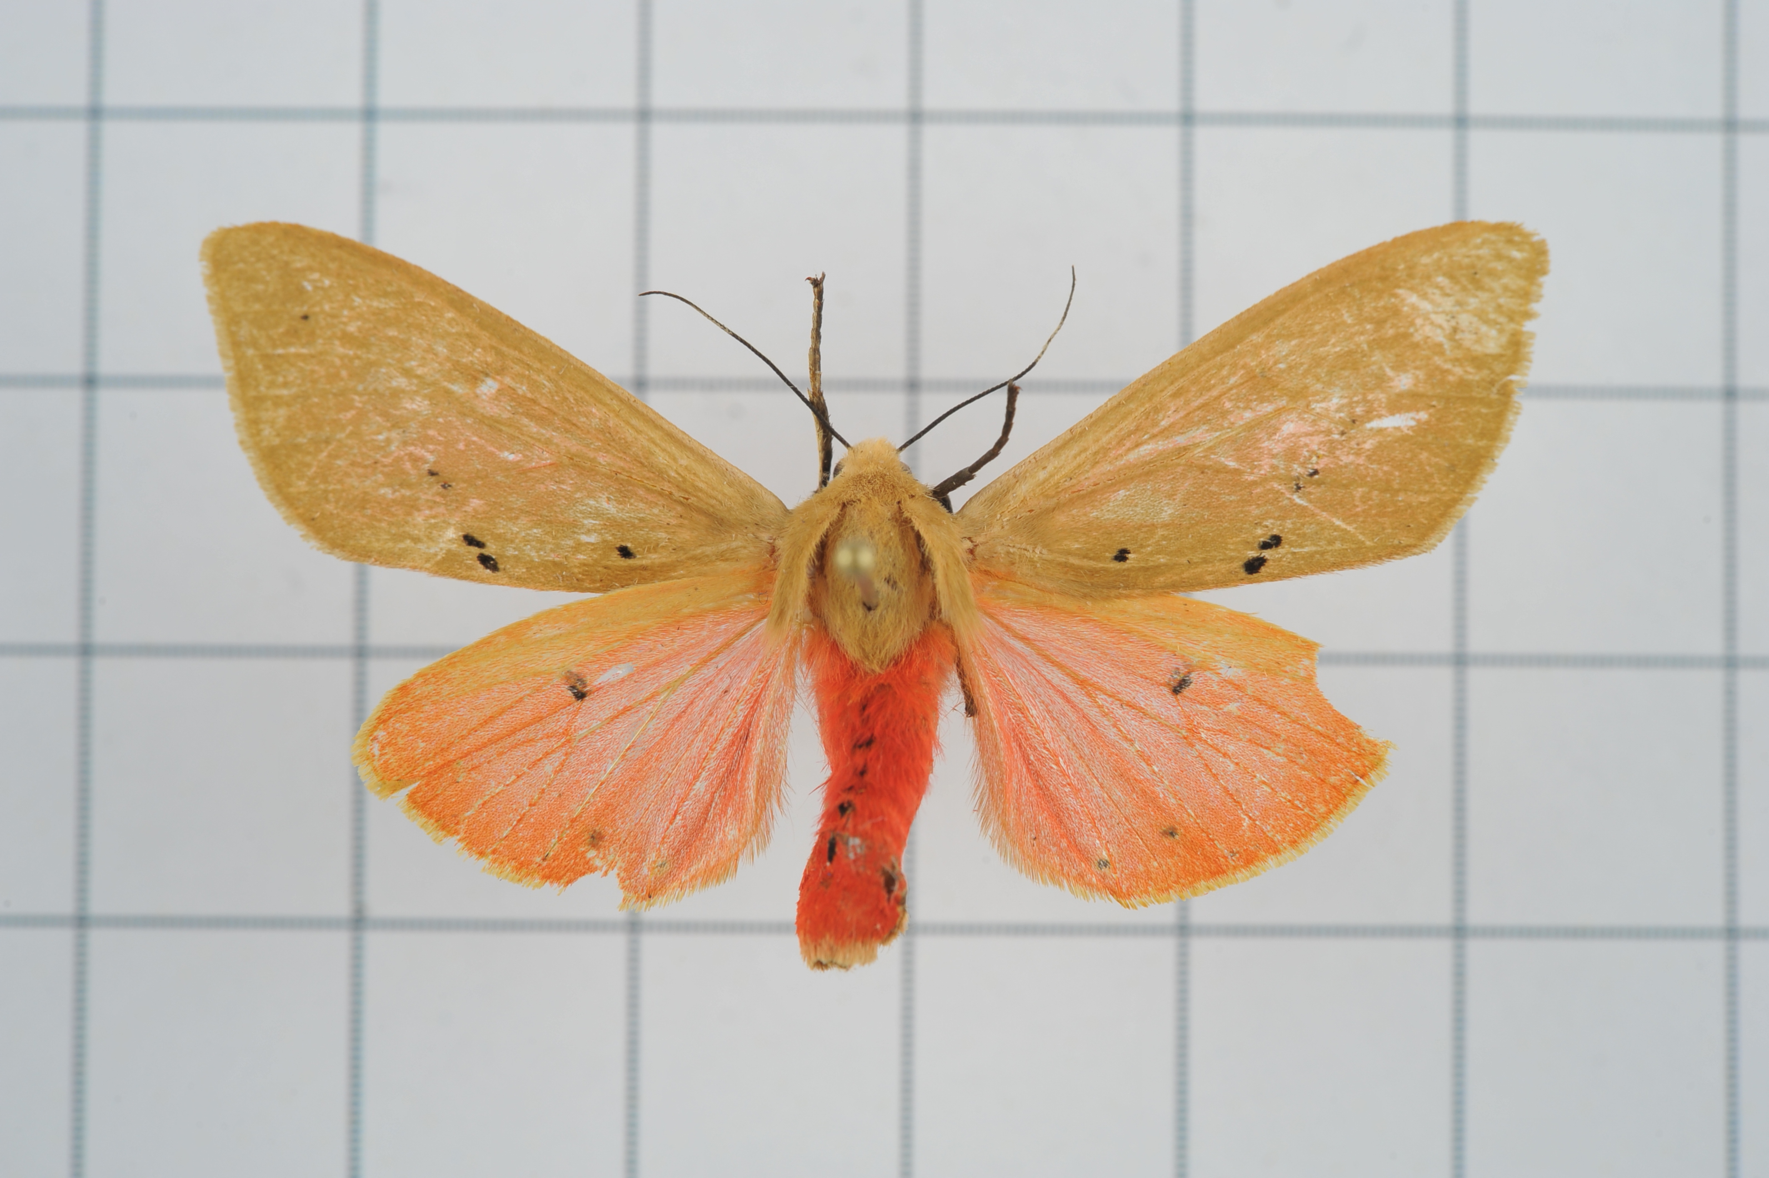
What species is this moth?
Spilarctia wilemani
